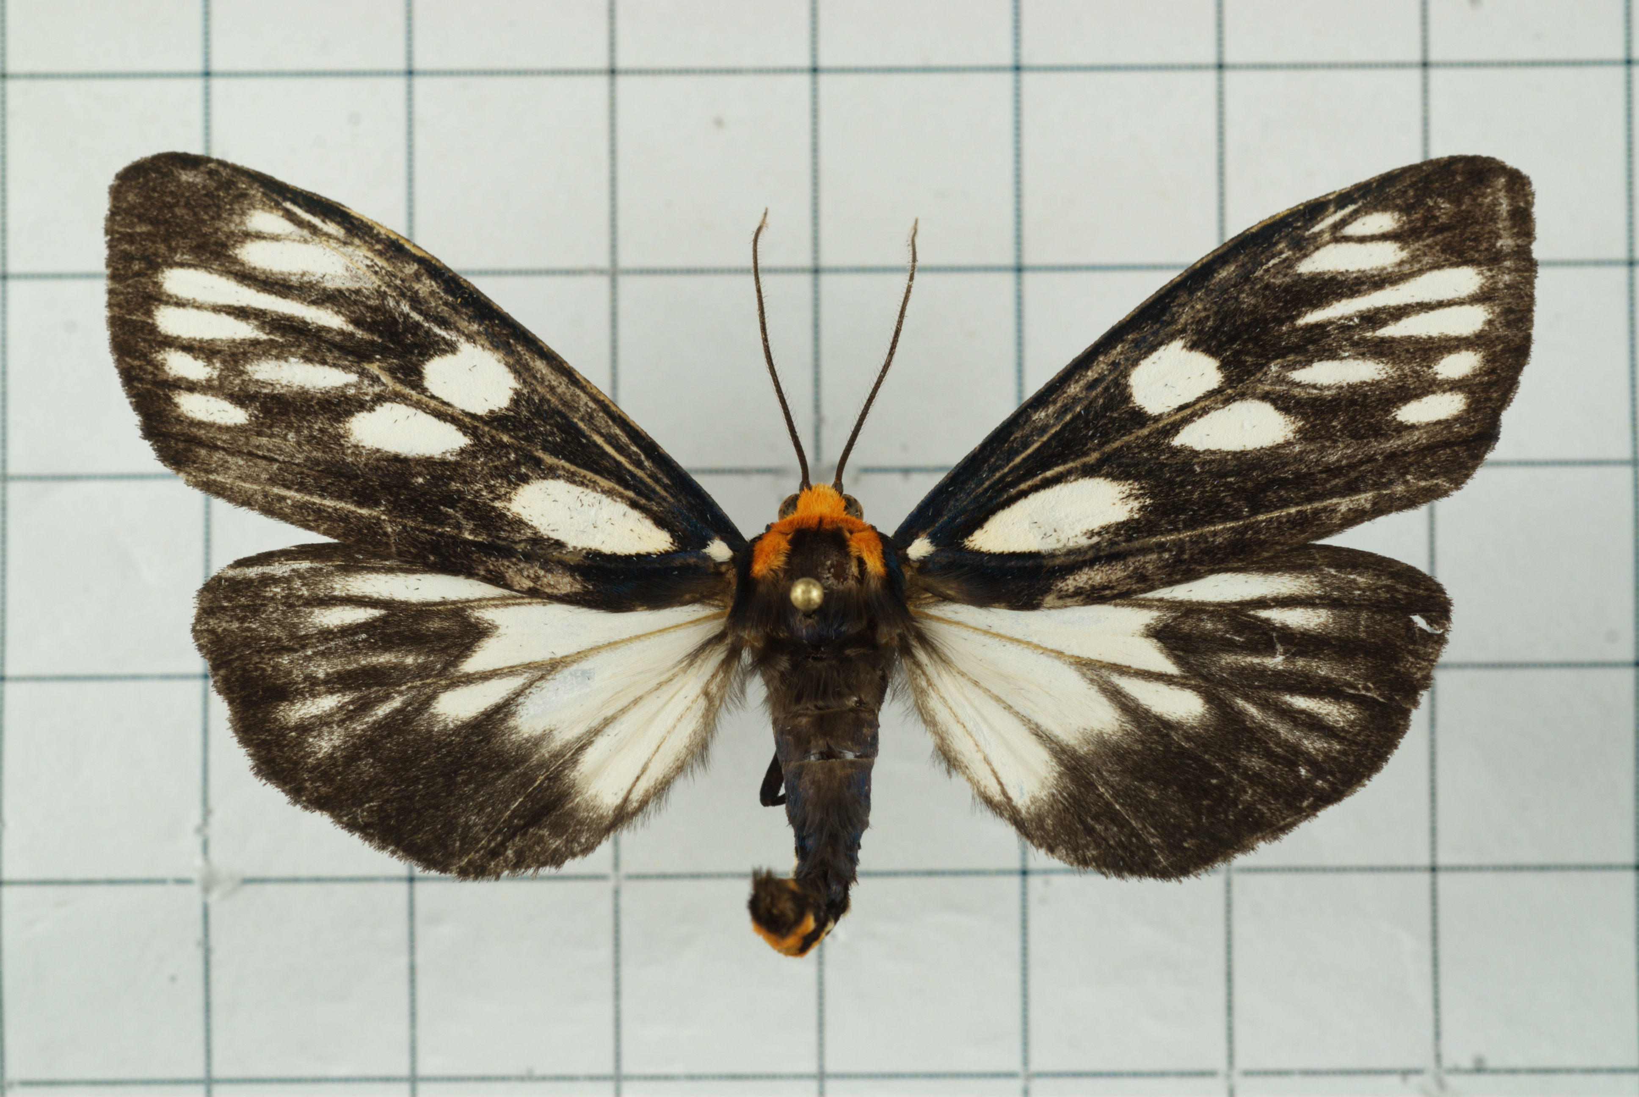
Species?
Macrobrochis gigas
